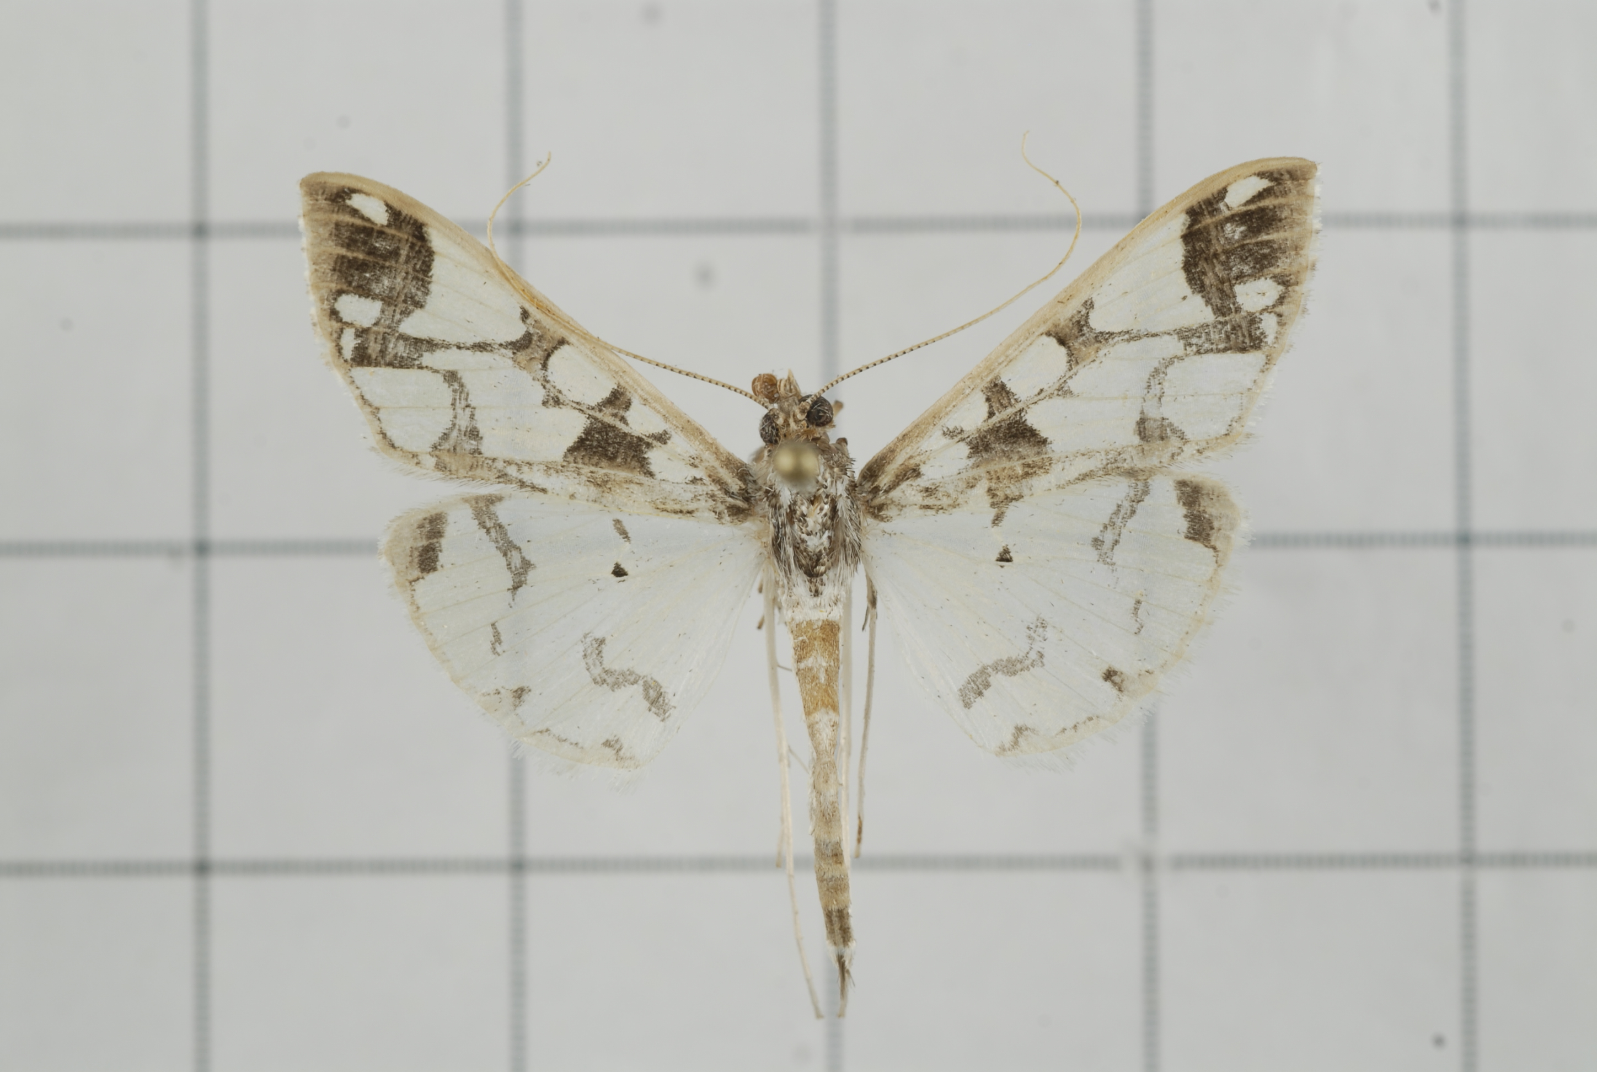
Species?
Polythlipta divaricata
